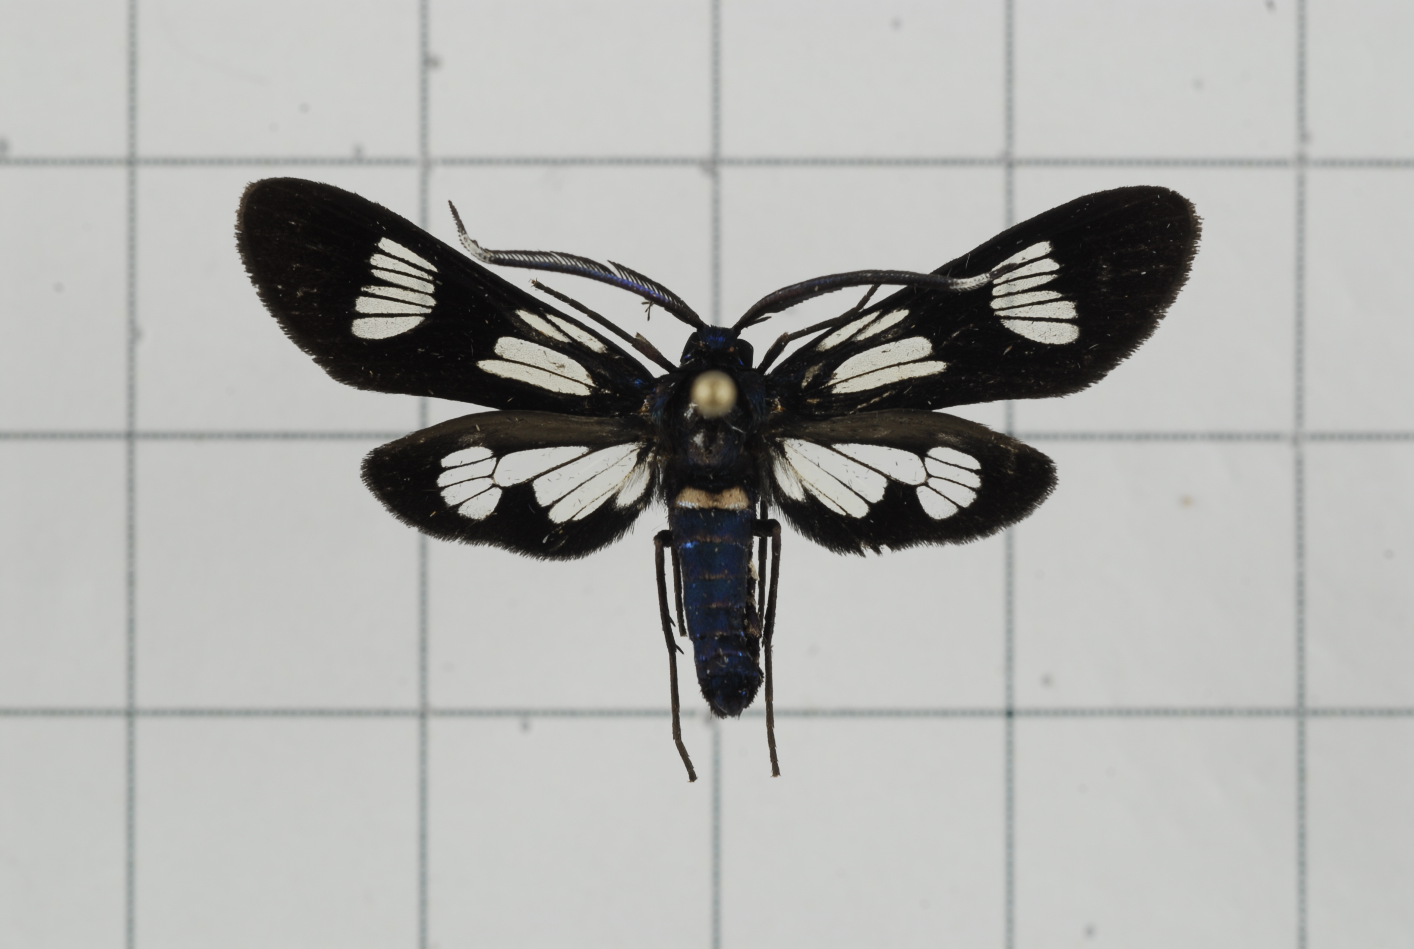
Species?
Piarosoma fushan
